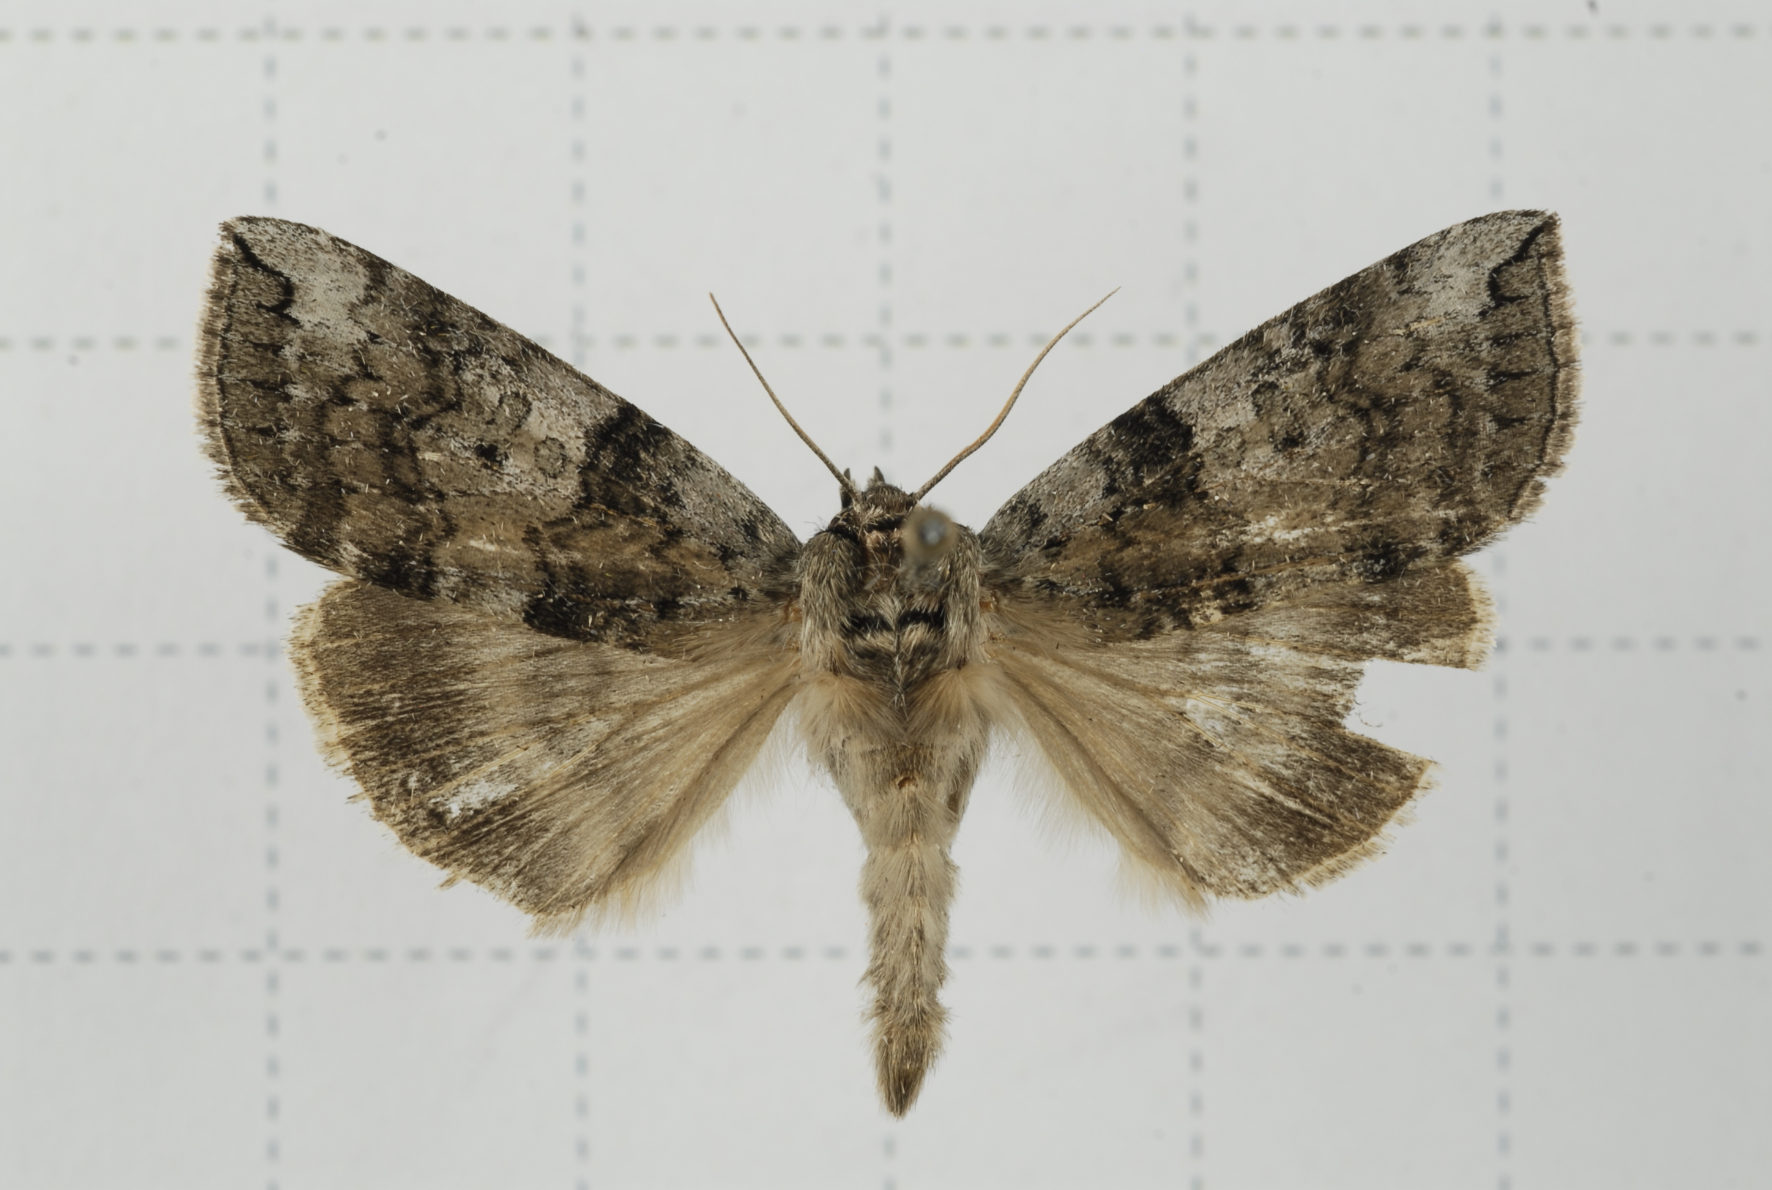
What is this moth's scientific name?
Tethea octogesima watanabei
